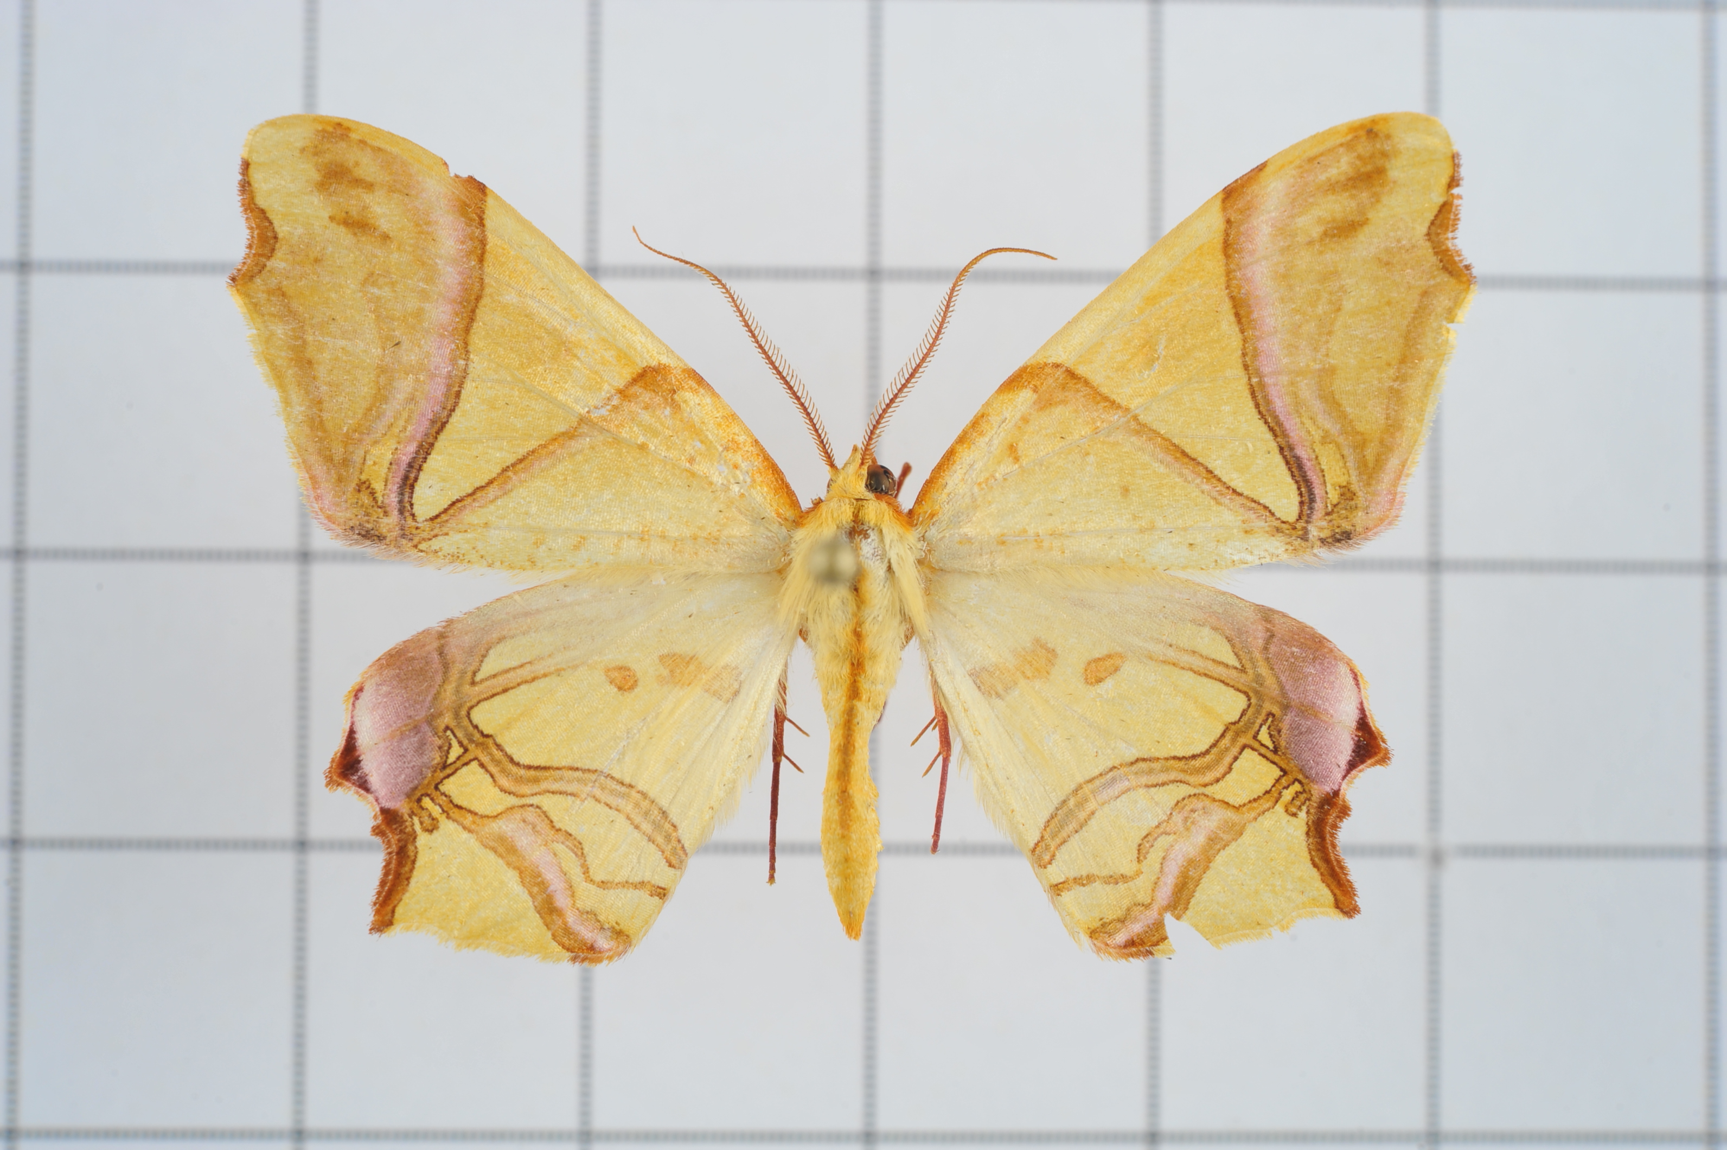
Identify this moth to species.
Trotocraspeda divaricata
